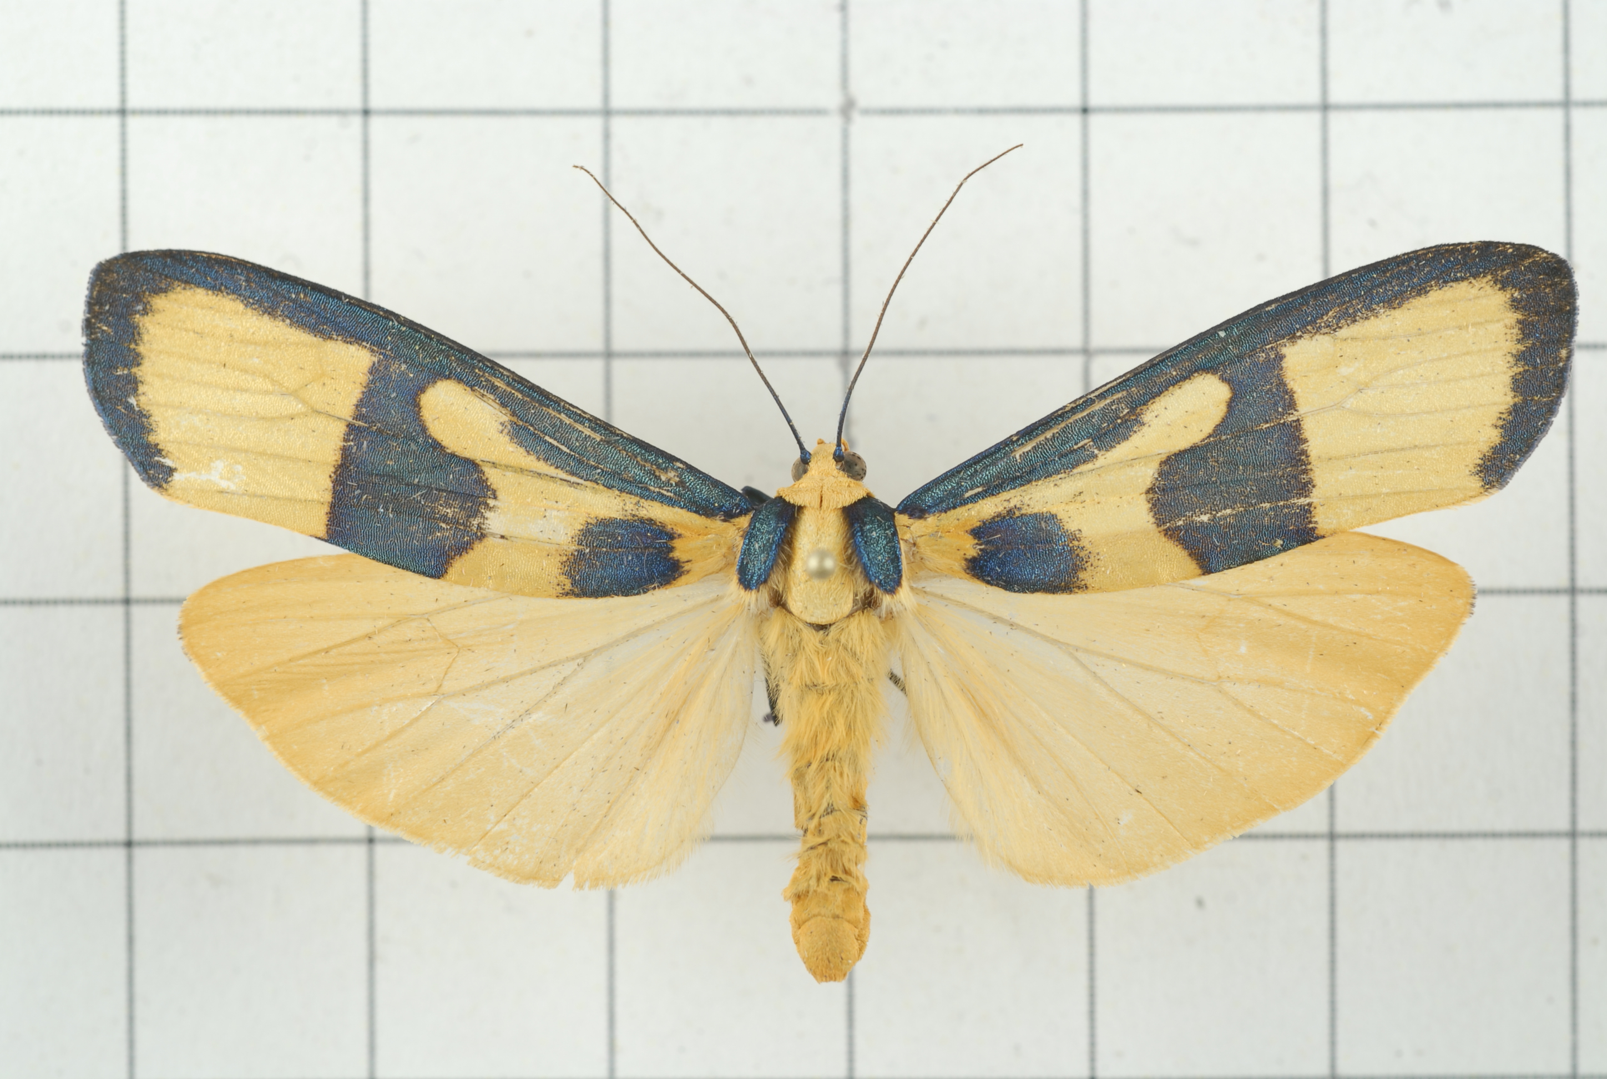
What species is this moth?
Chrysaeglia magnifica
